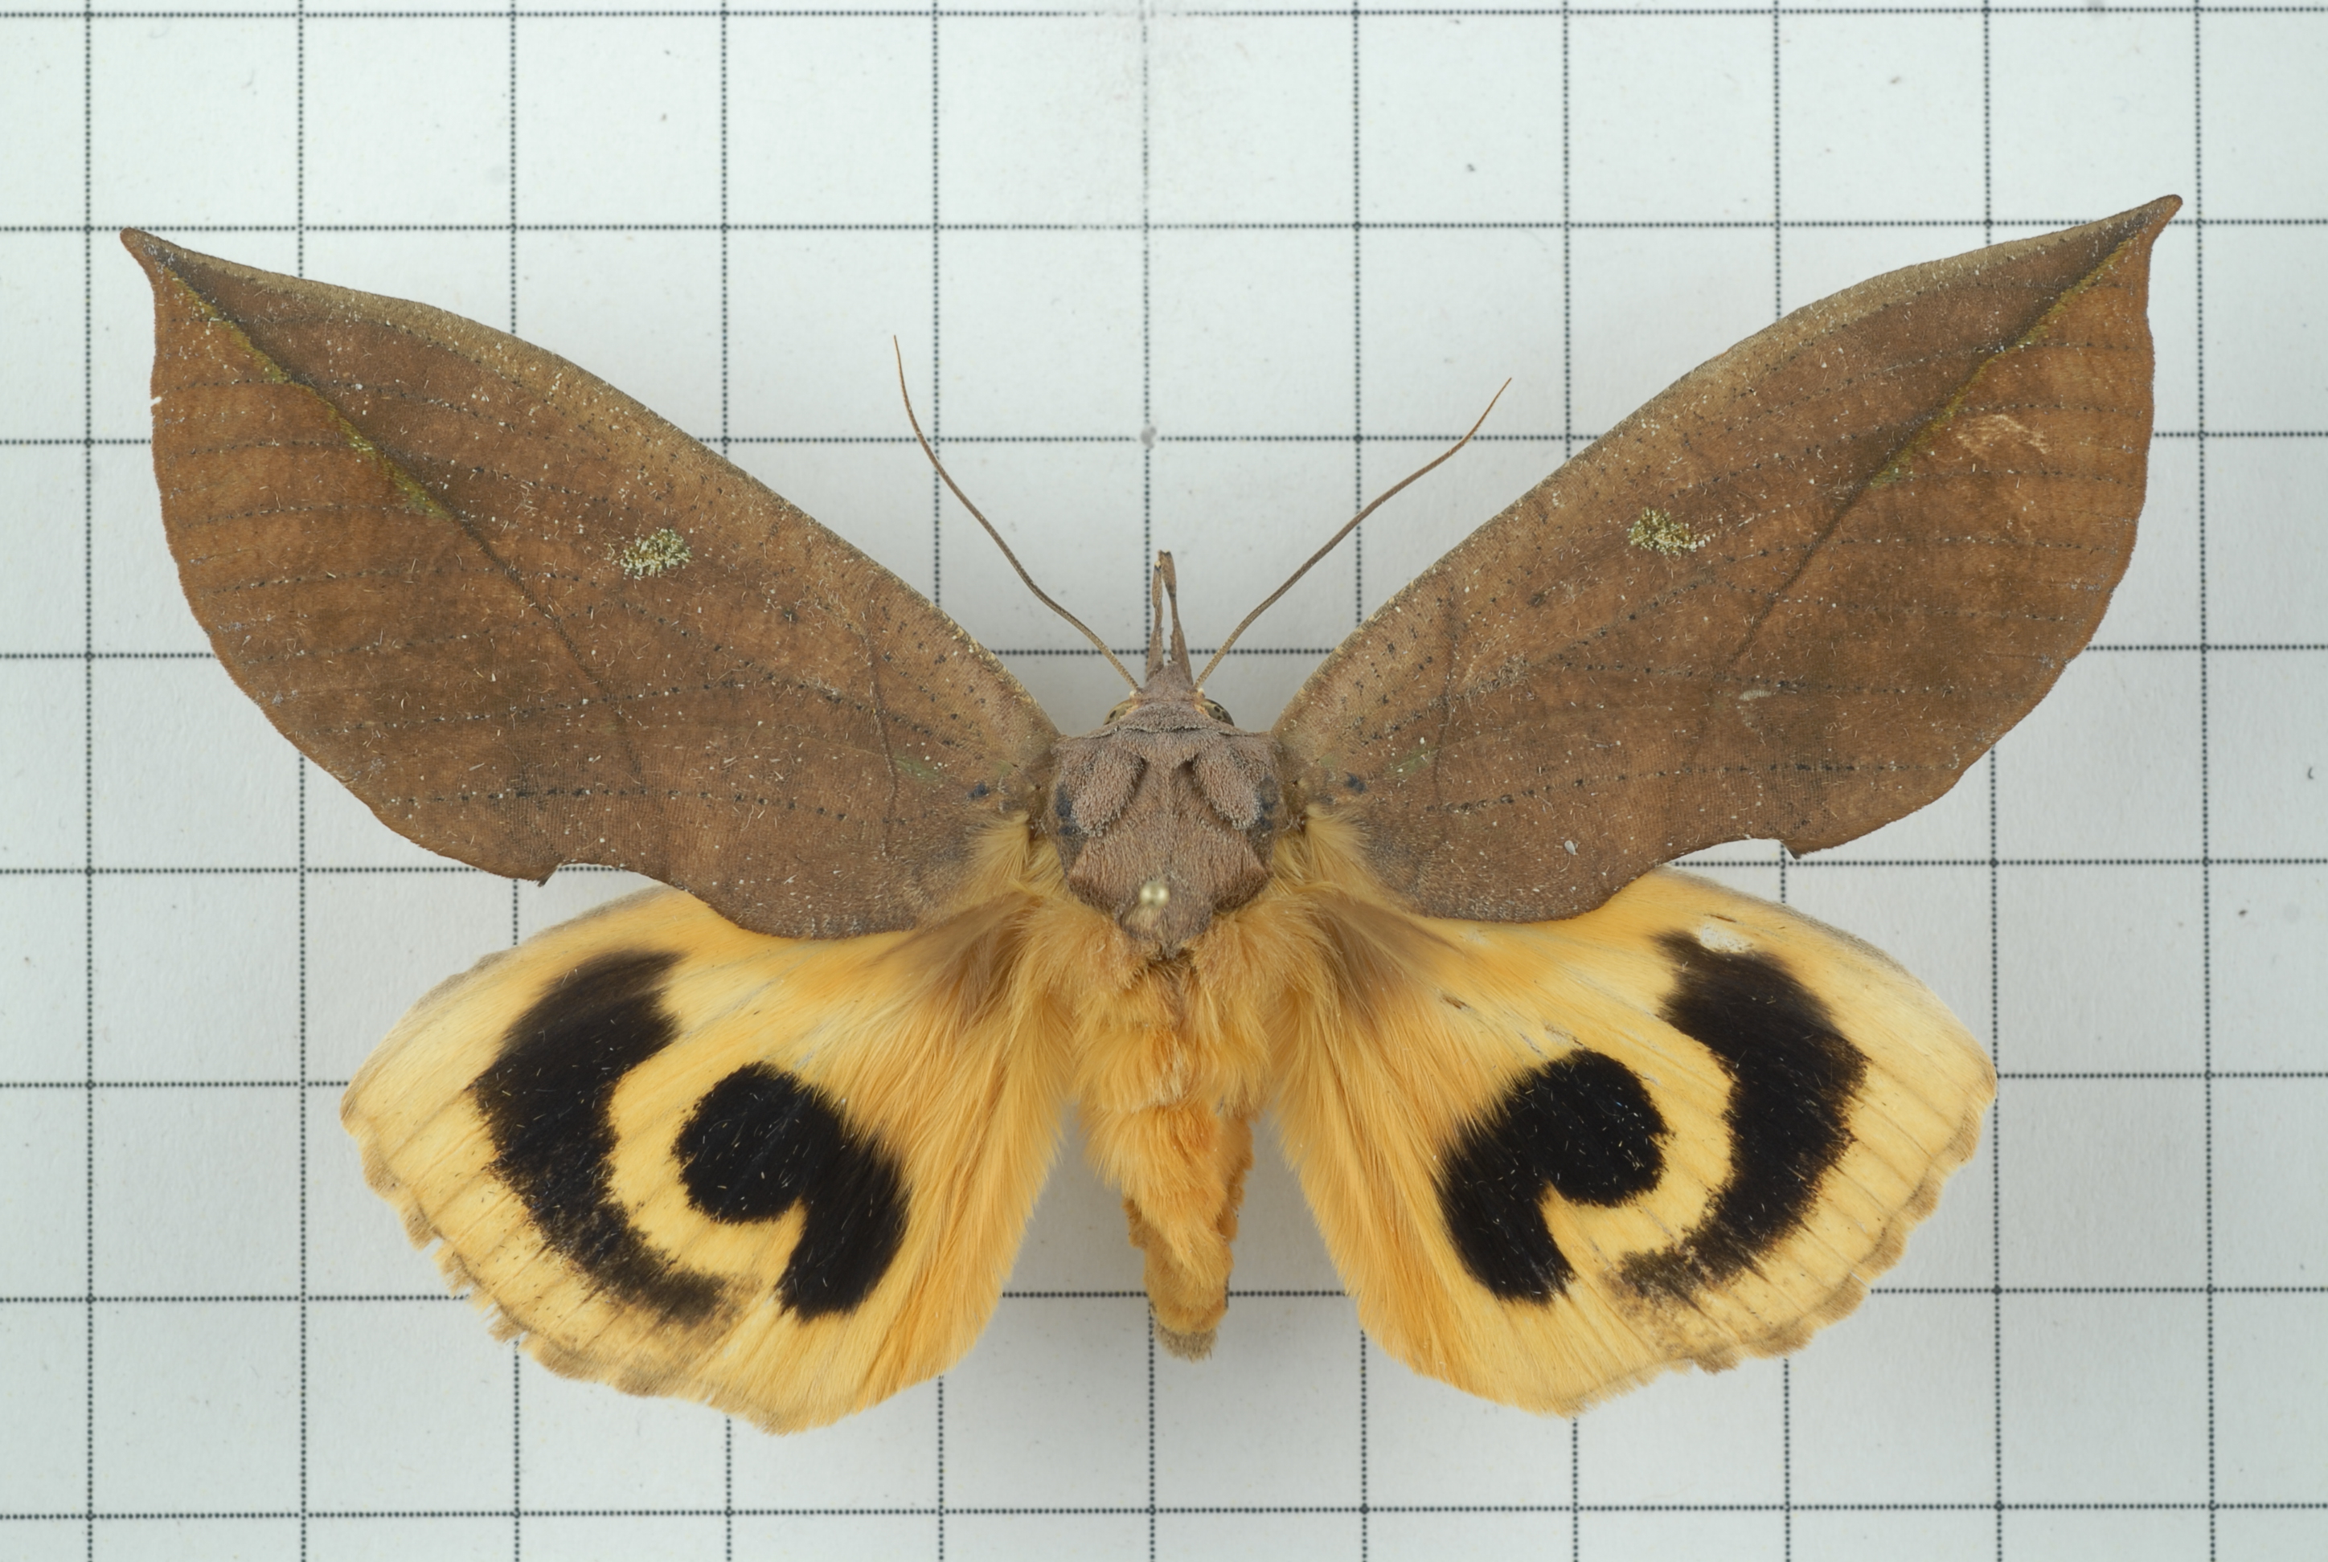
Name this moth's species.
Eudocima tyrannus
